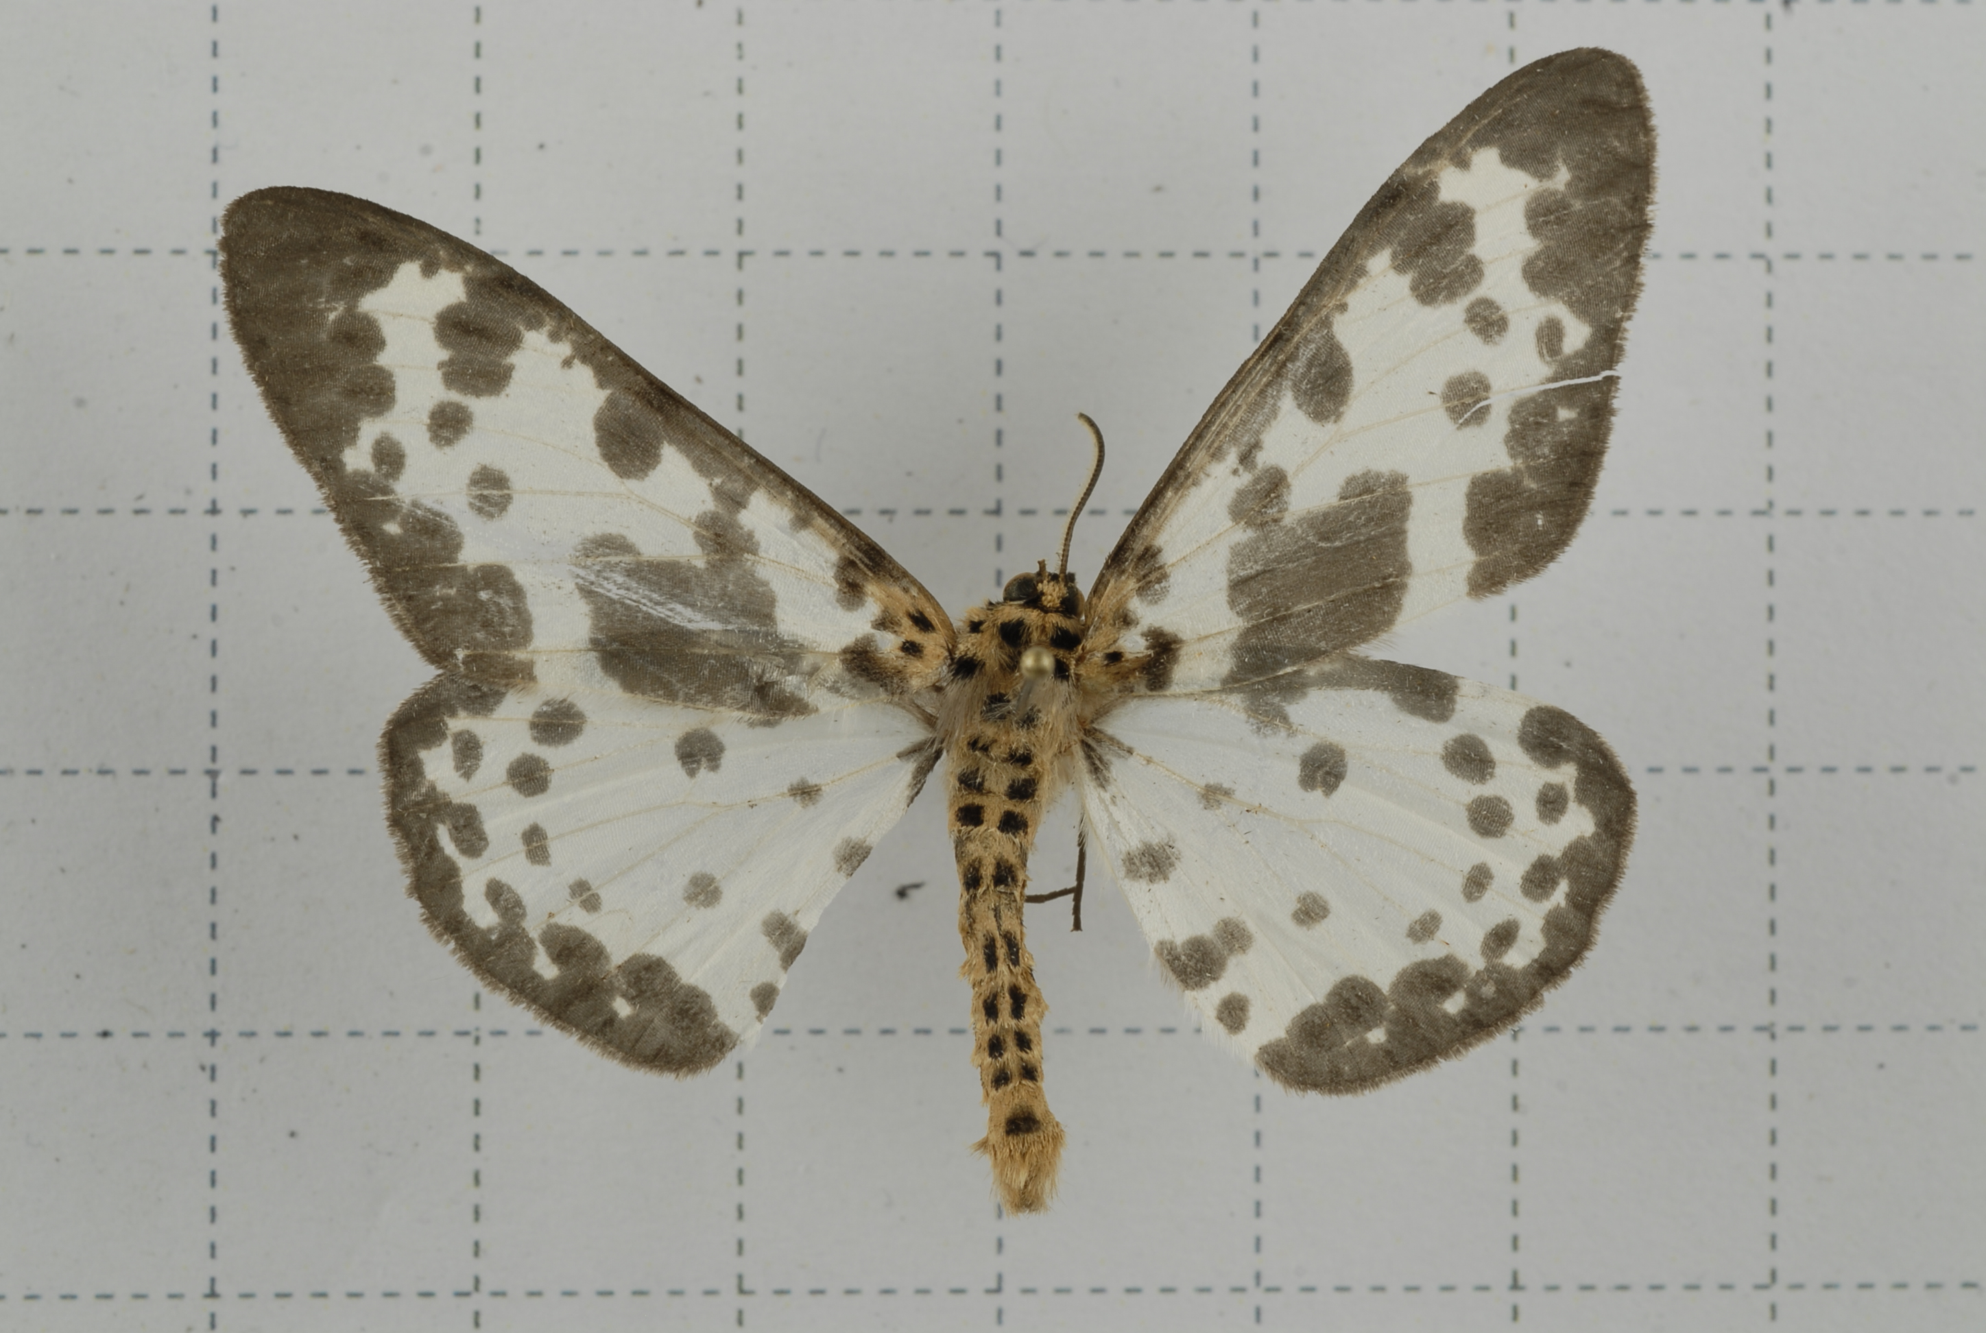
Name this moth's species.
Percnia longitermen
